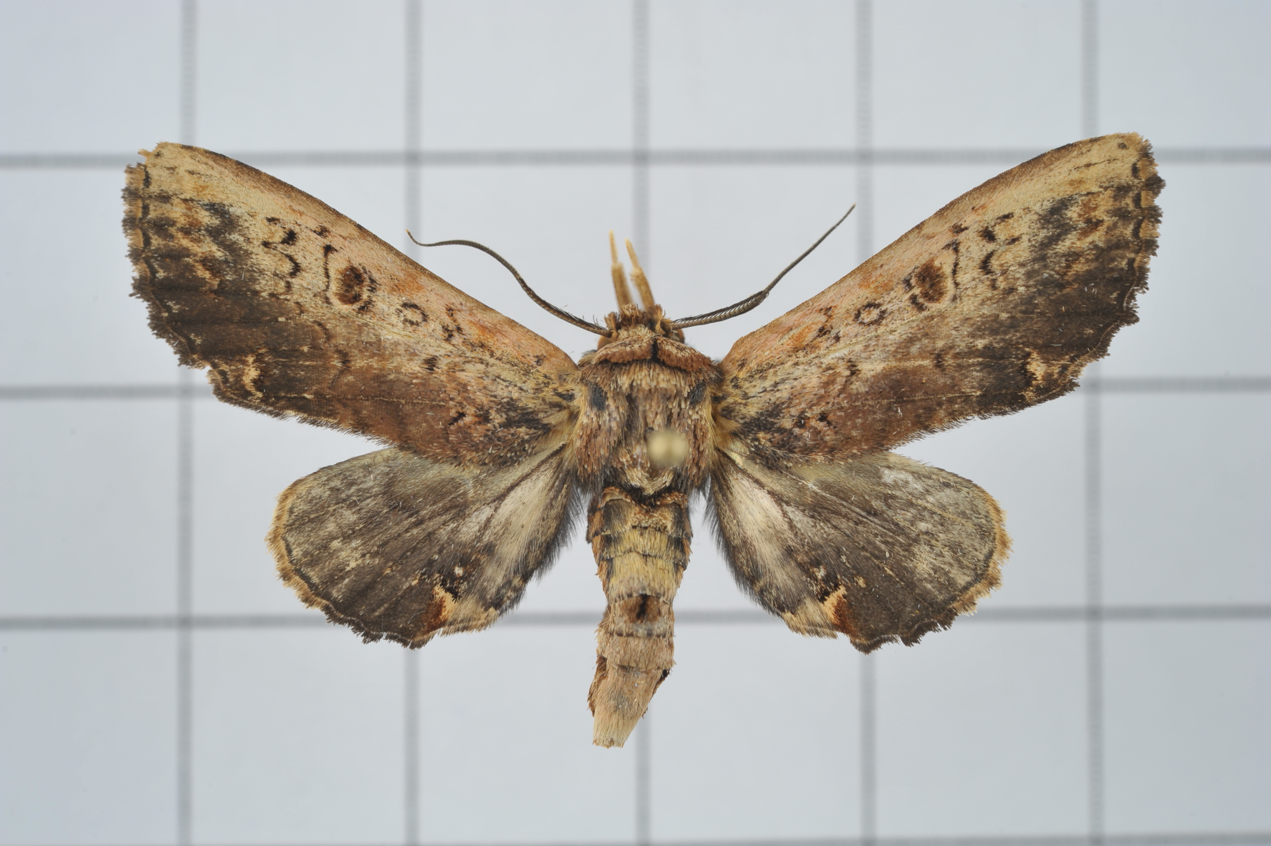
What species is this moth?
Anuga lunulata
